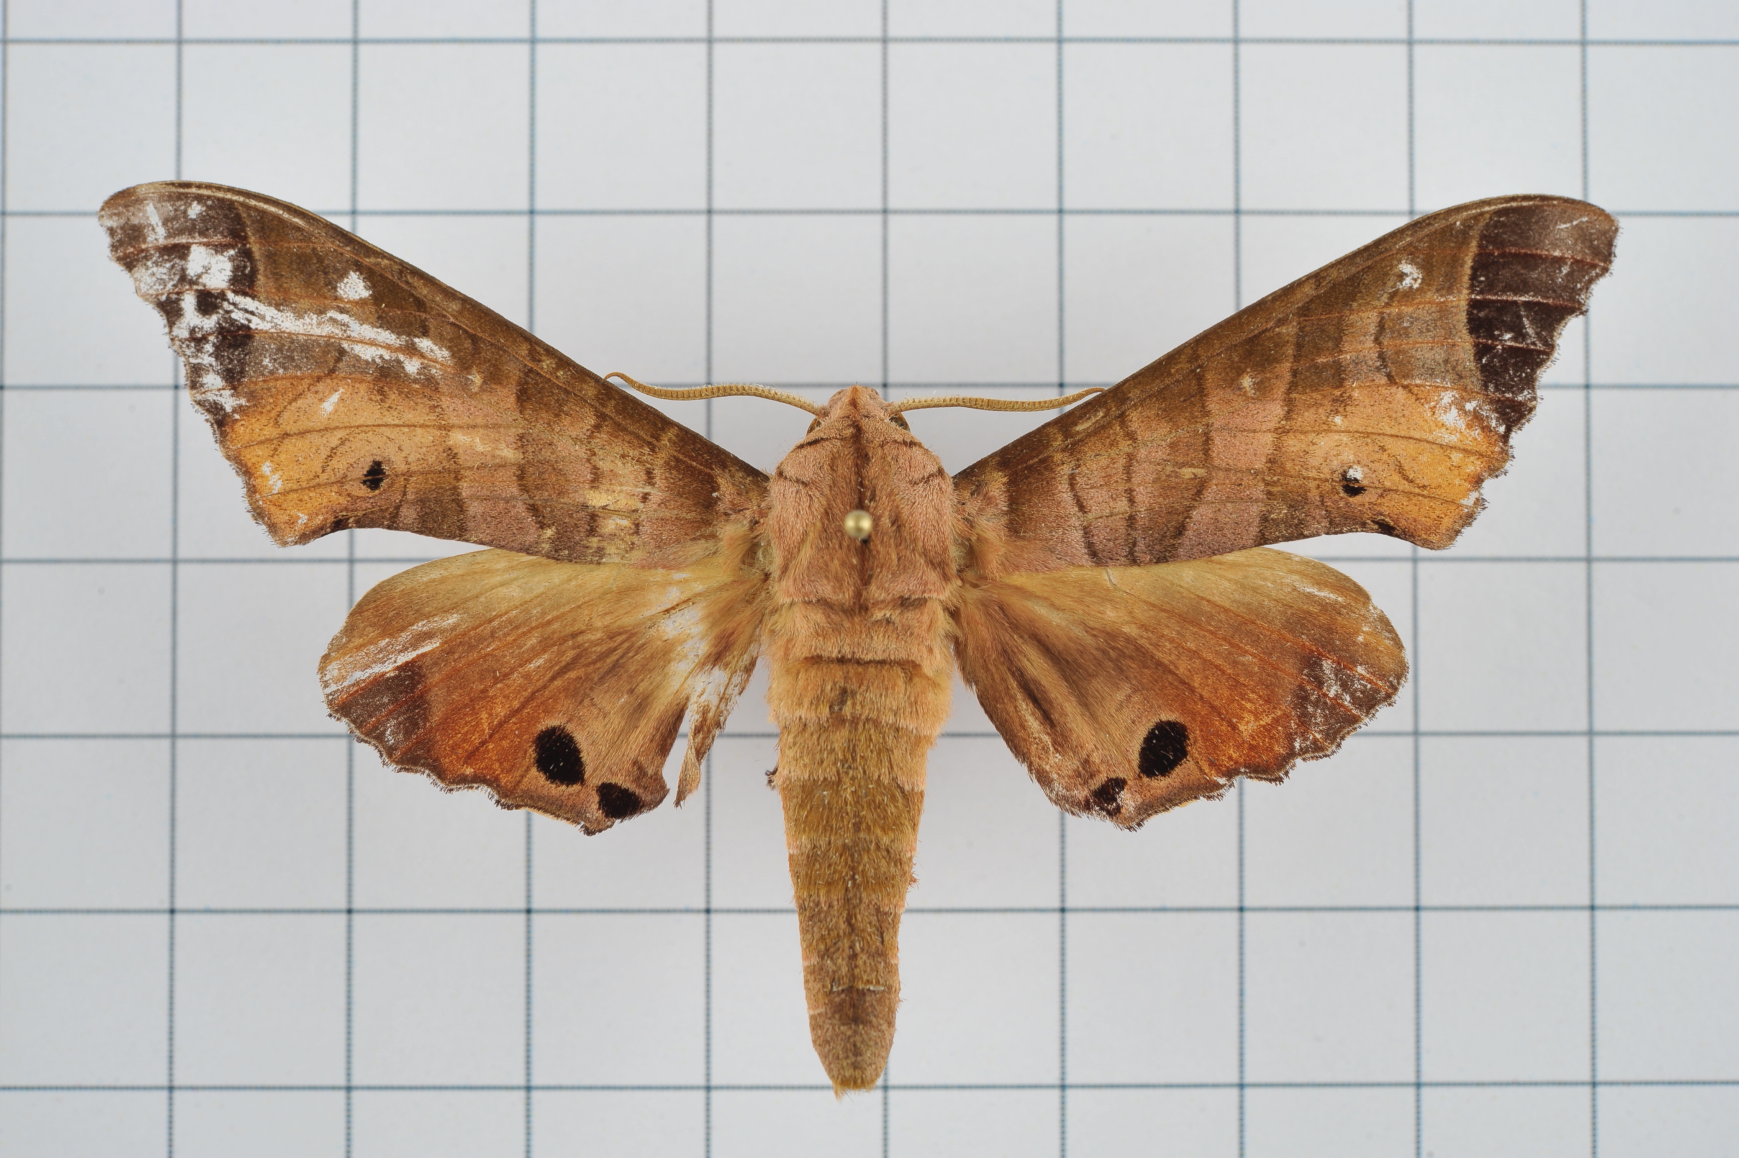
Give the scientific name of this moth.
Marumba saishiuana formosana
